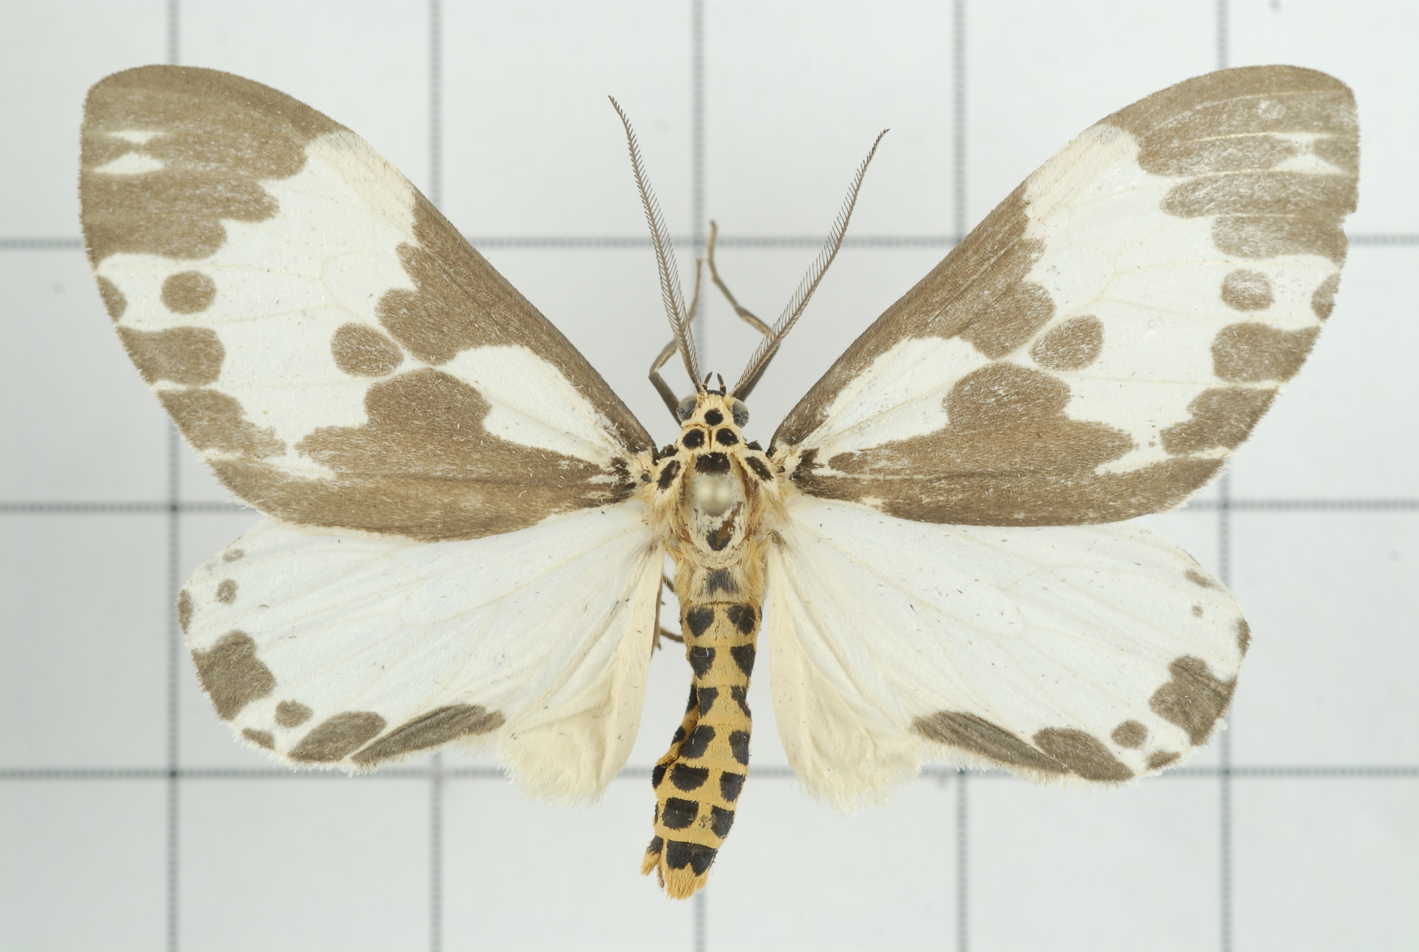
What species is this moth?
Nyctemera carissima formosana
